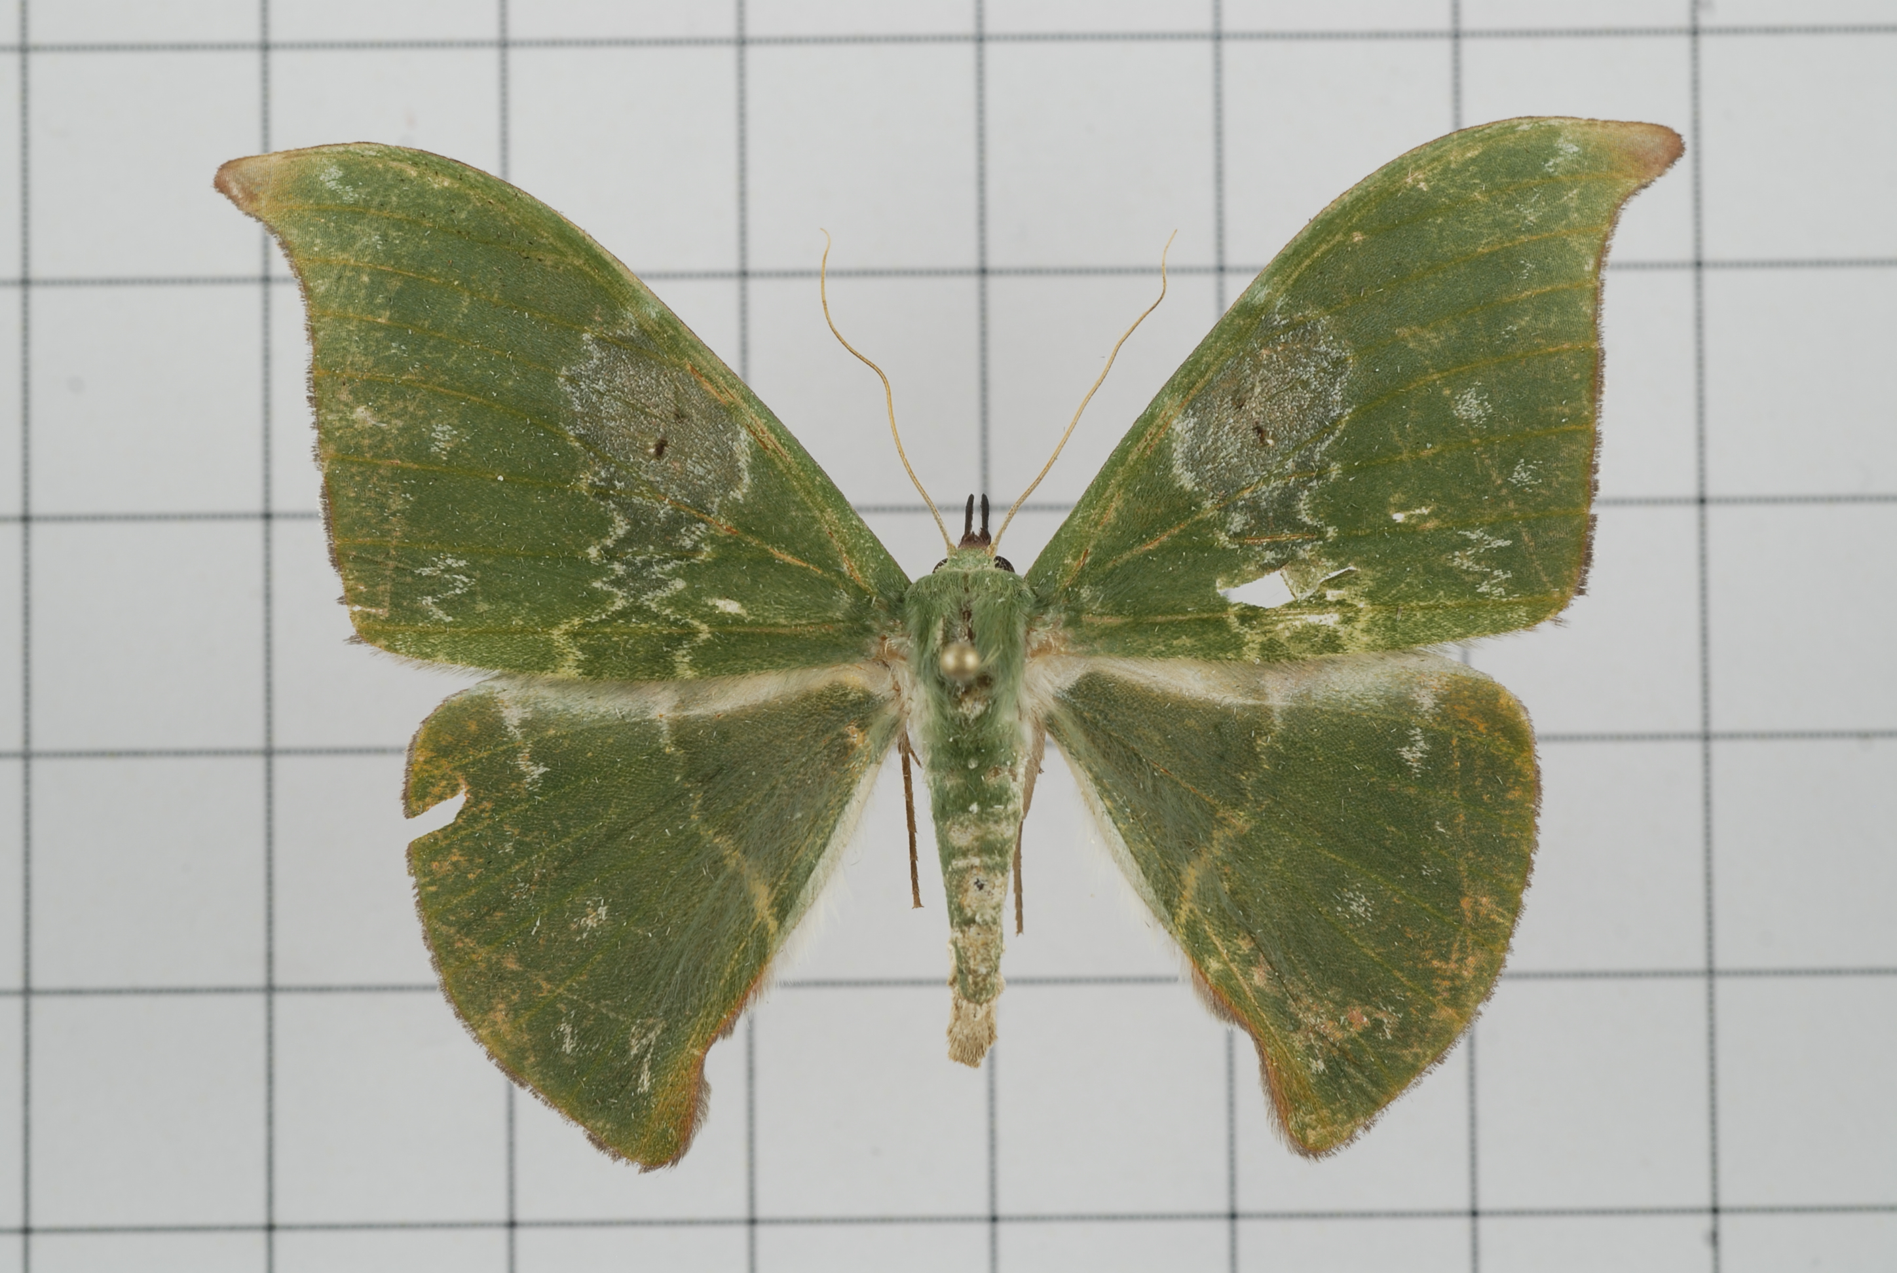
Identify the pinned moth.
Tanaorhinus viridiluteata
